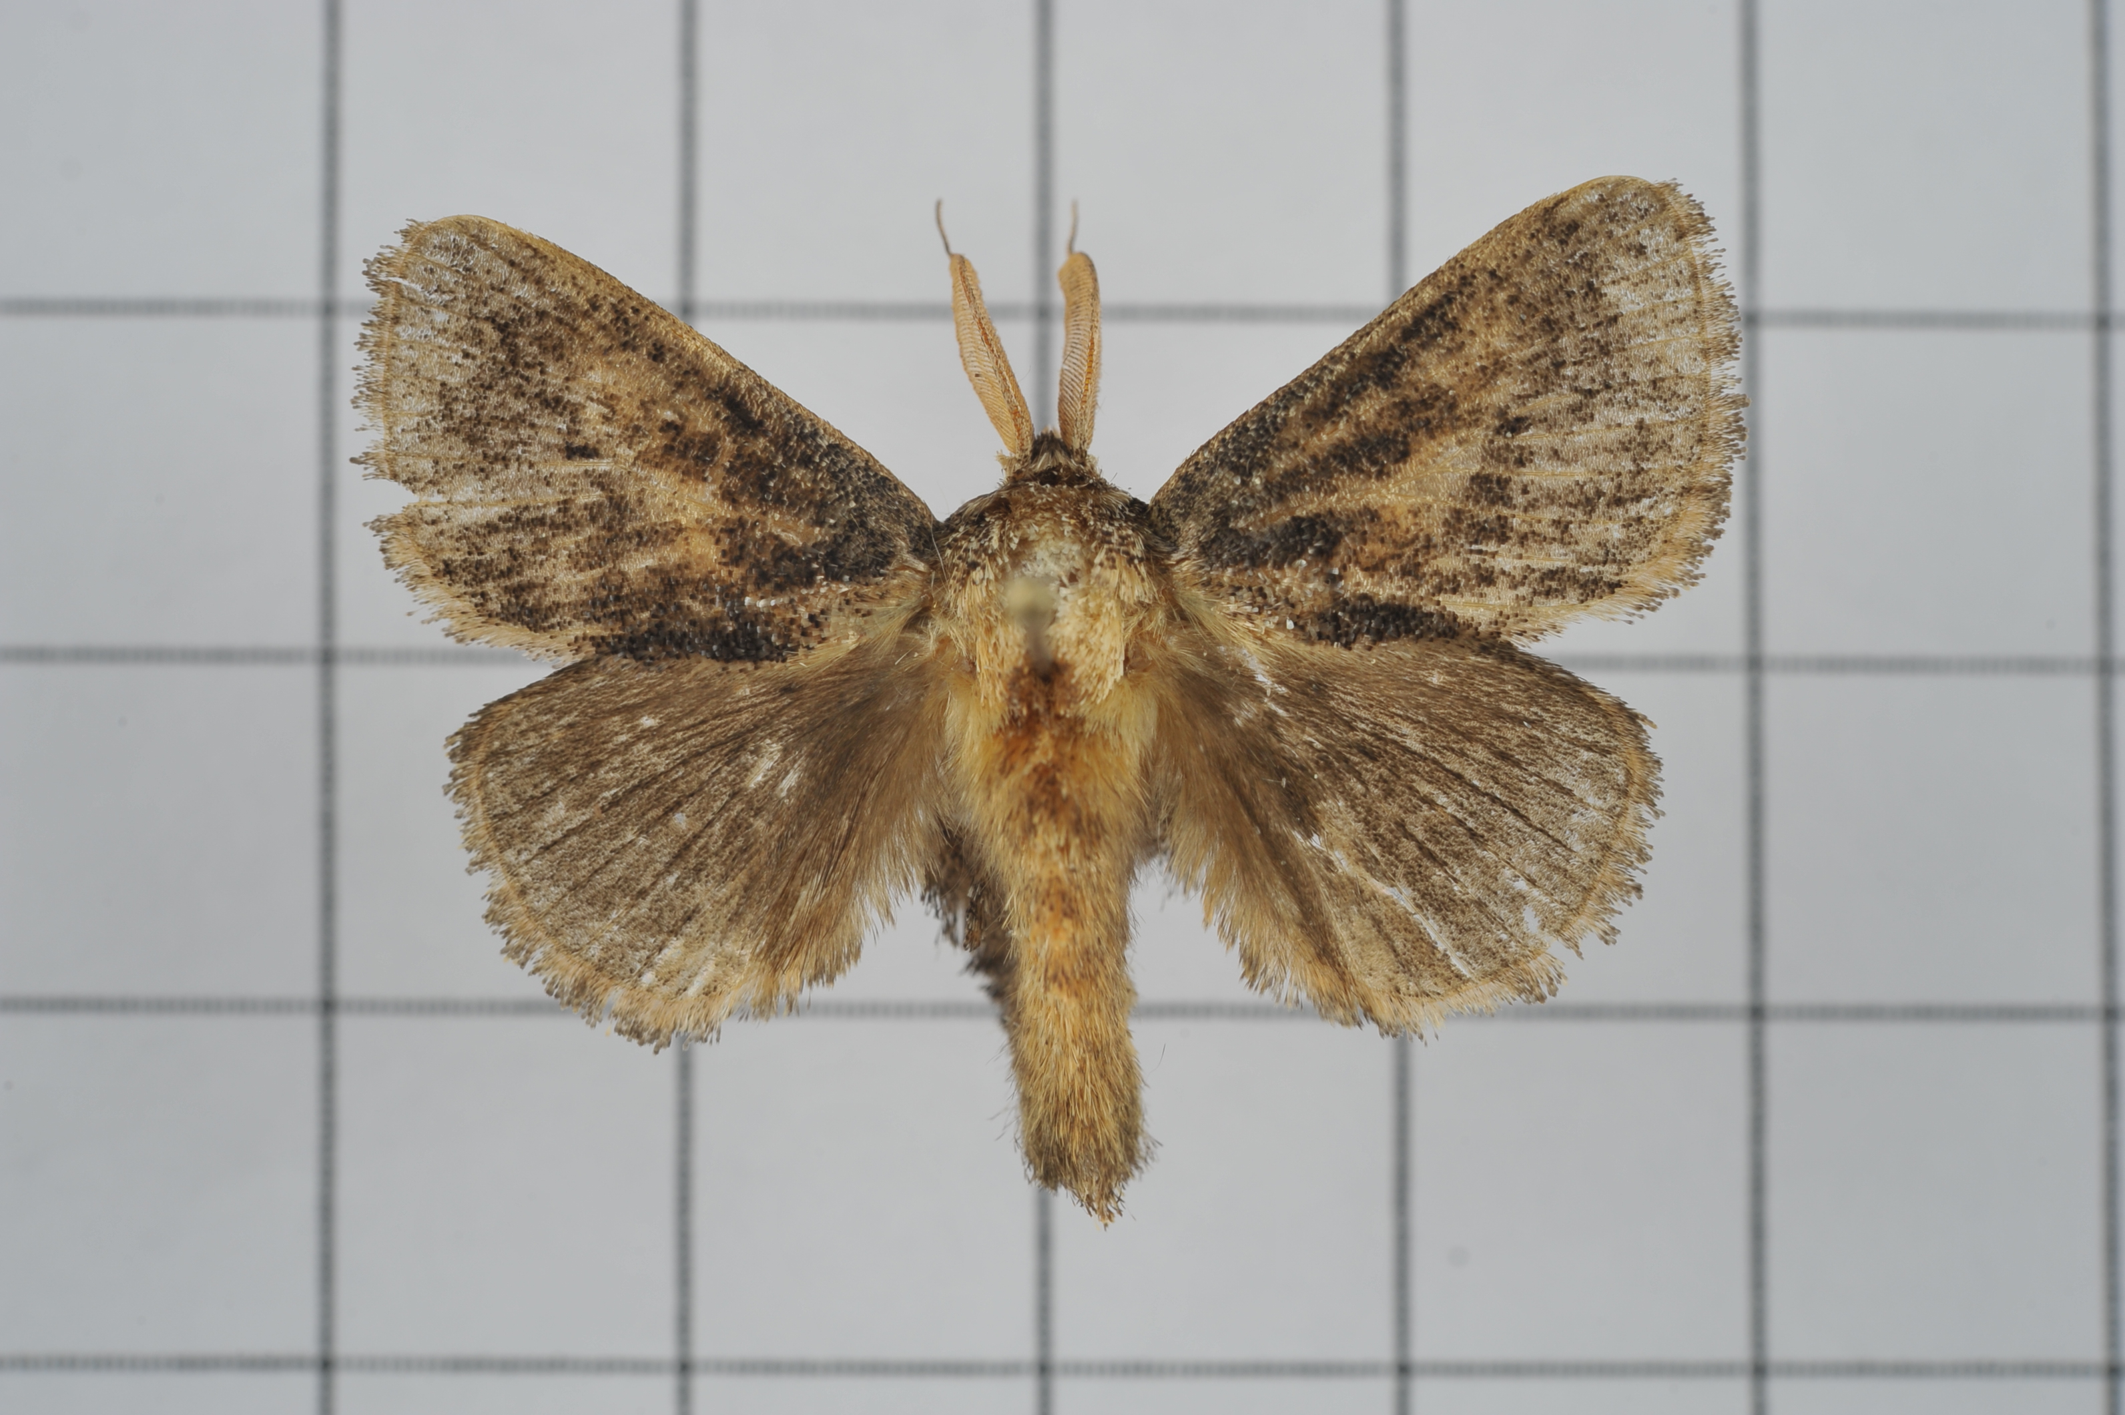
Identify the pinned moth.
Susica sinensis
